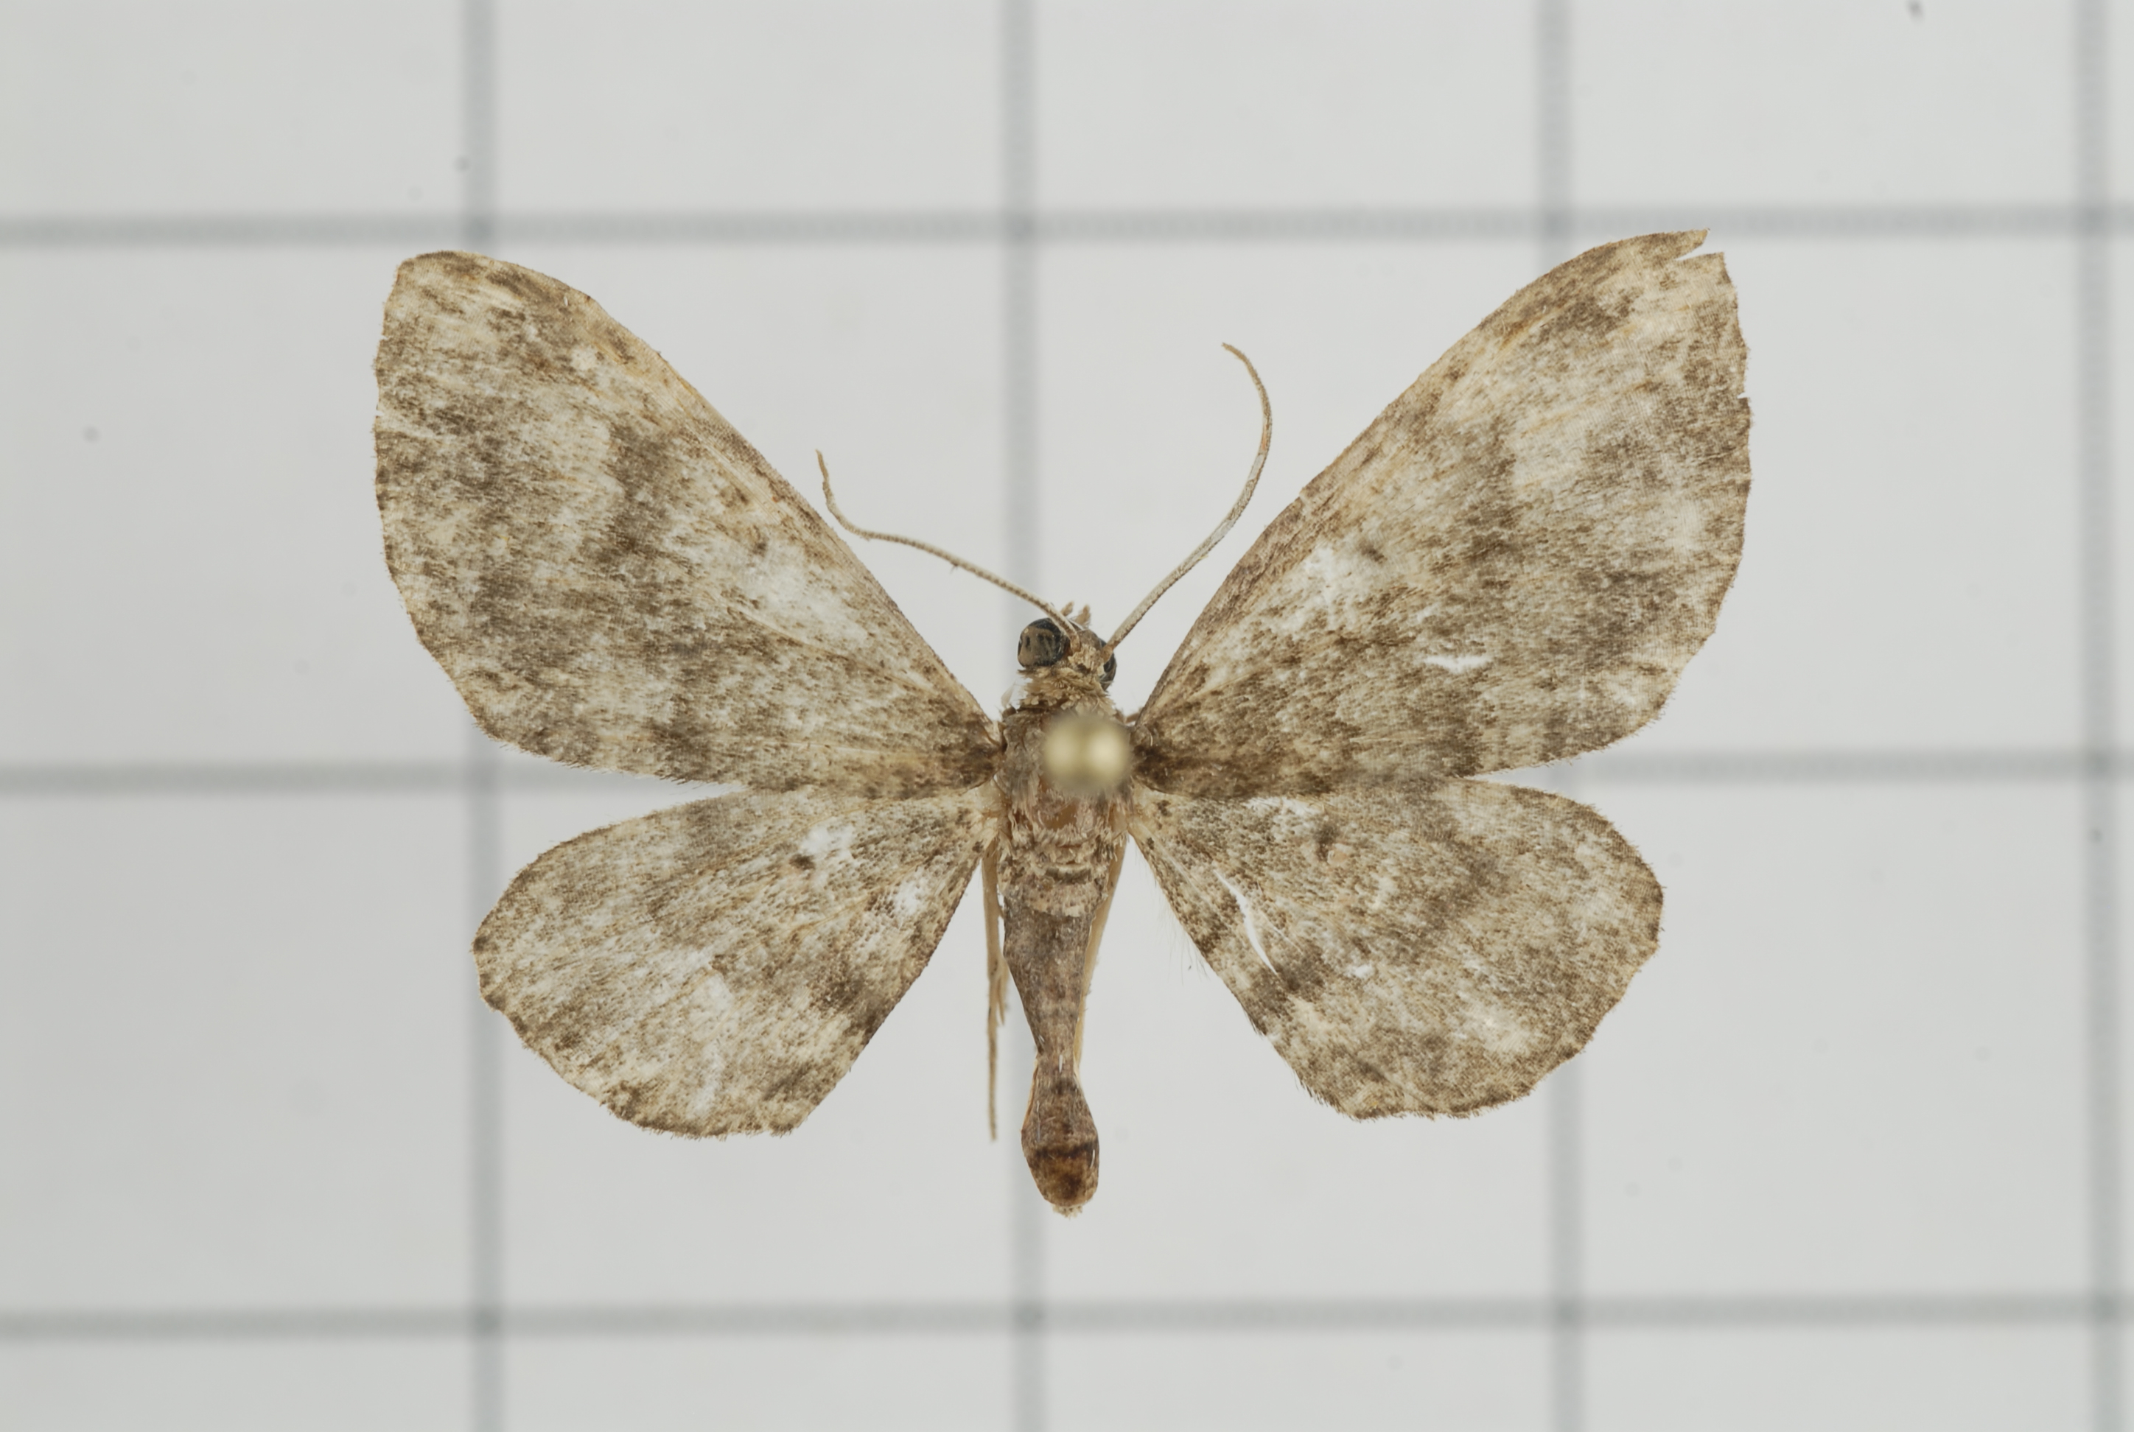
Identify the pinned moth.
Pseudocollix hyperythra catalalia
